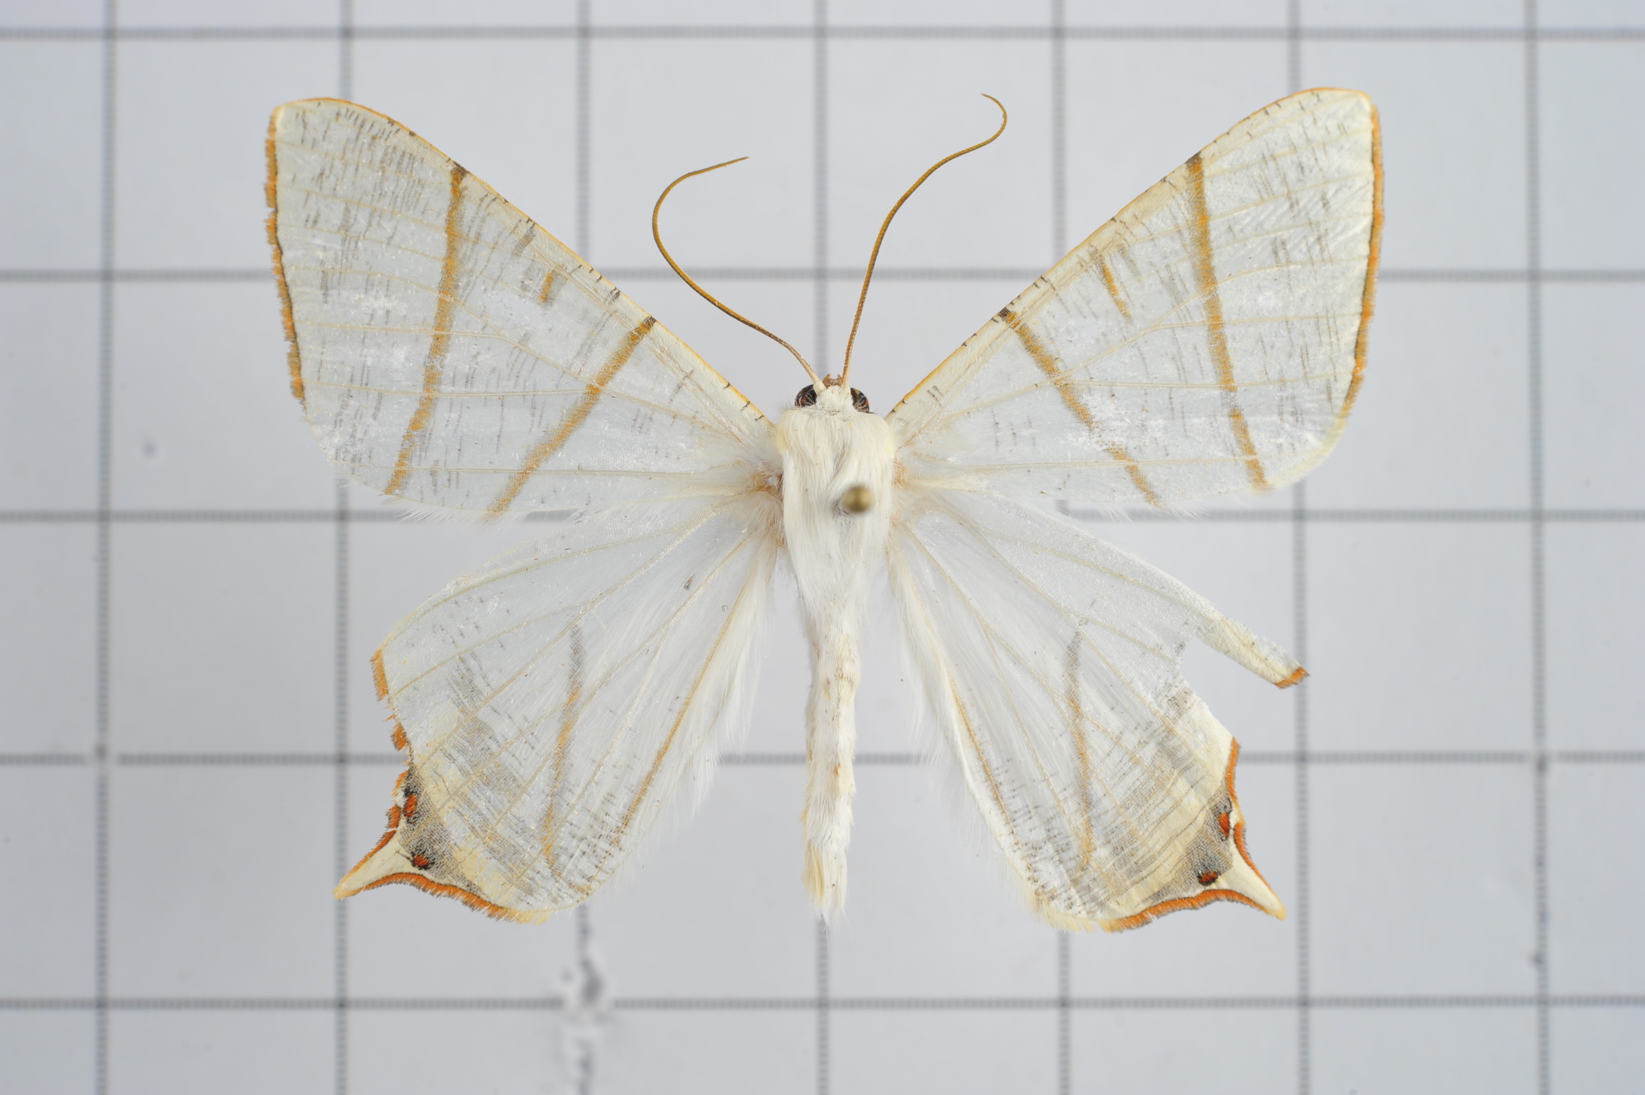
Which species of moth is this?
Ourapteryx changi
